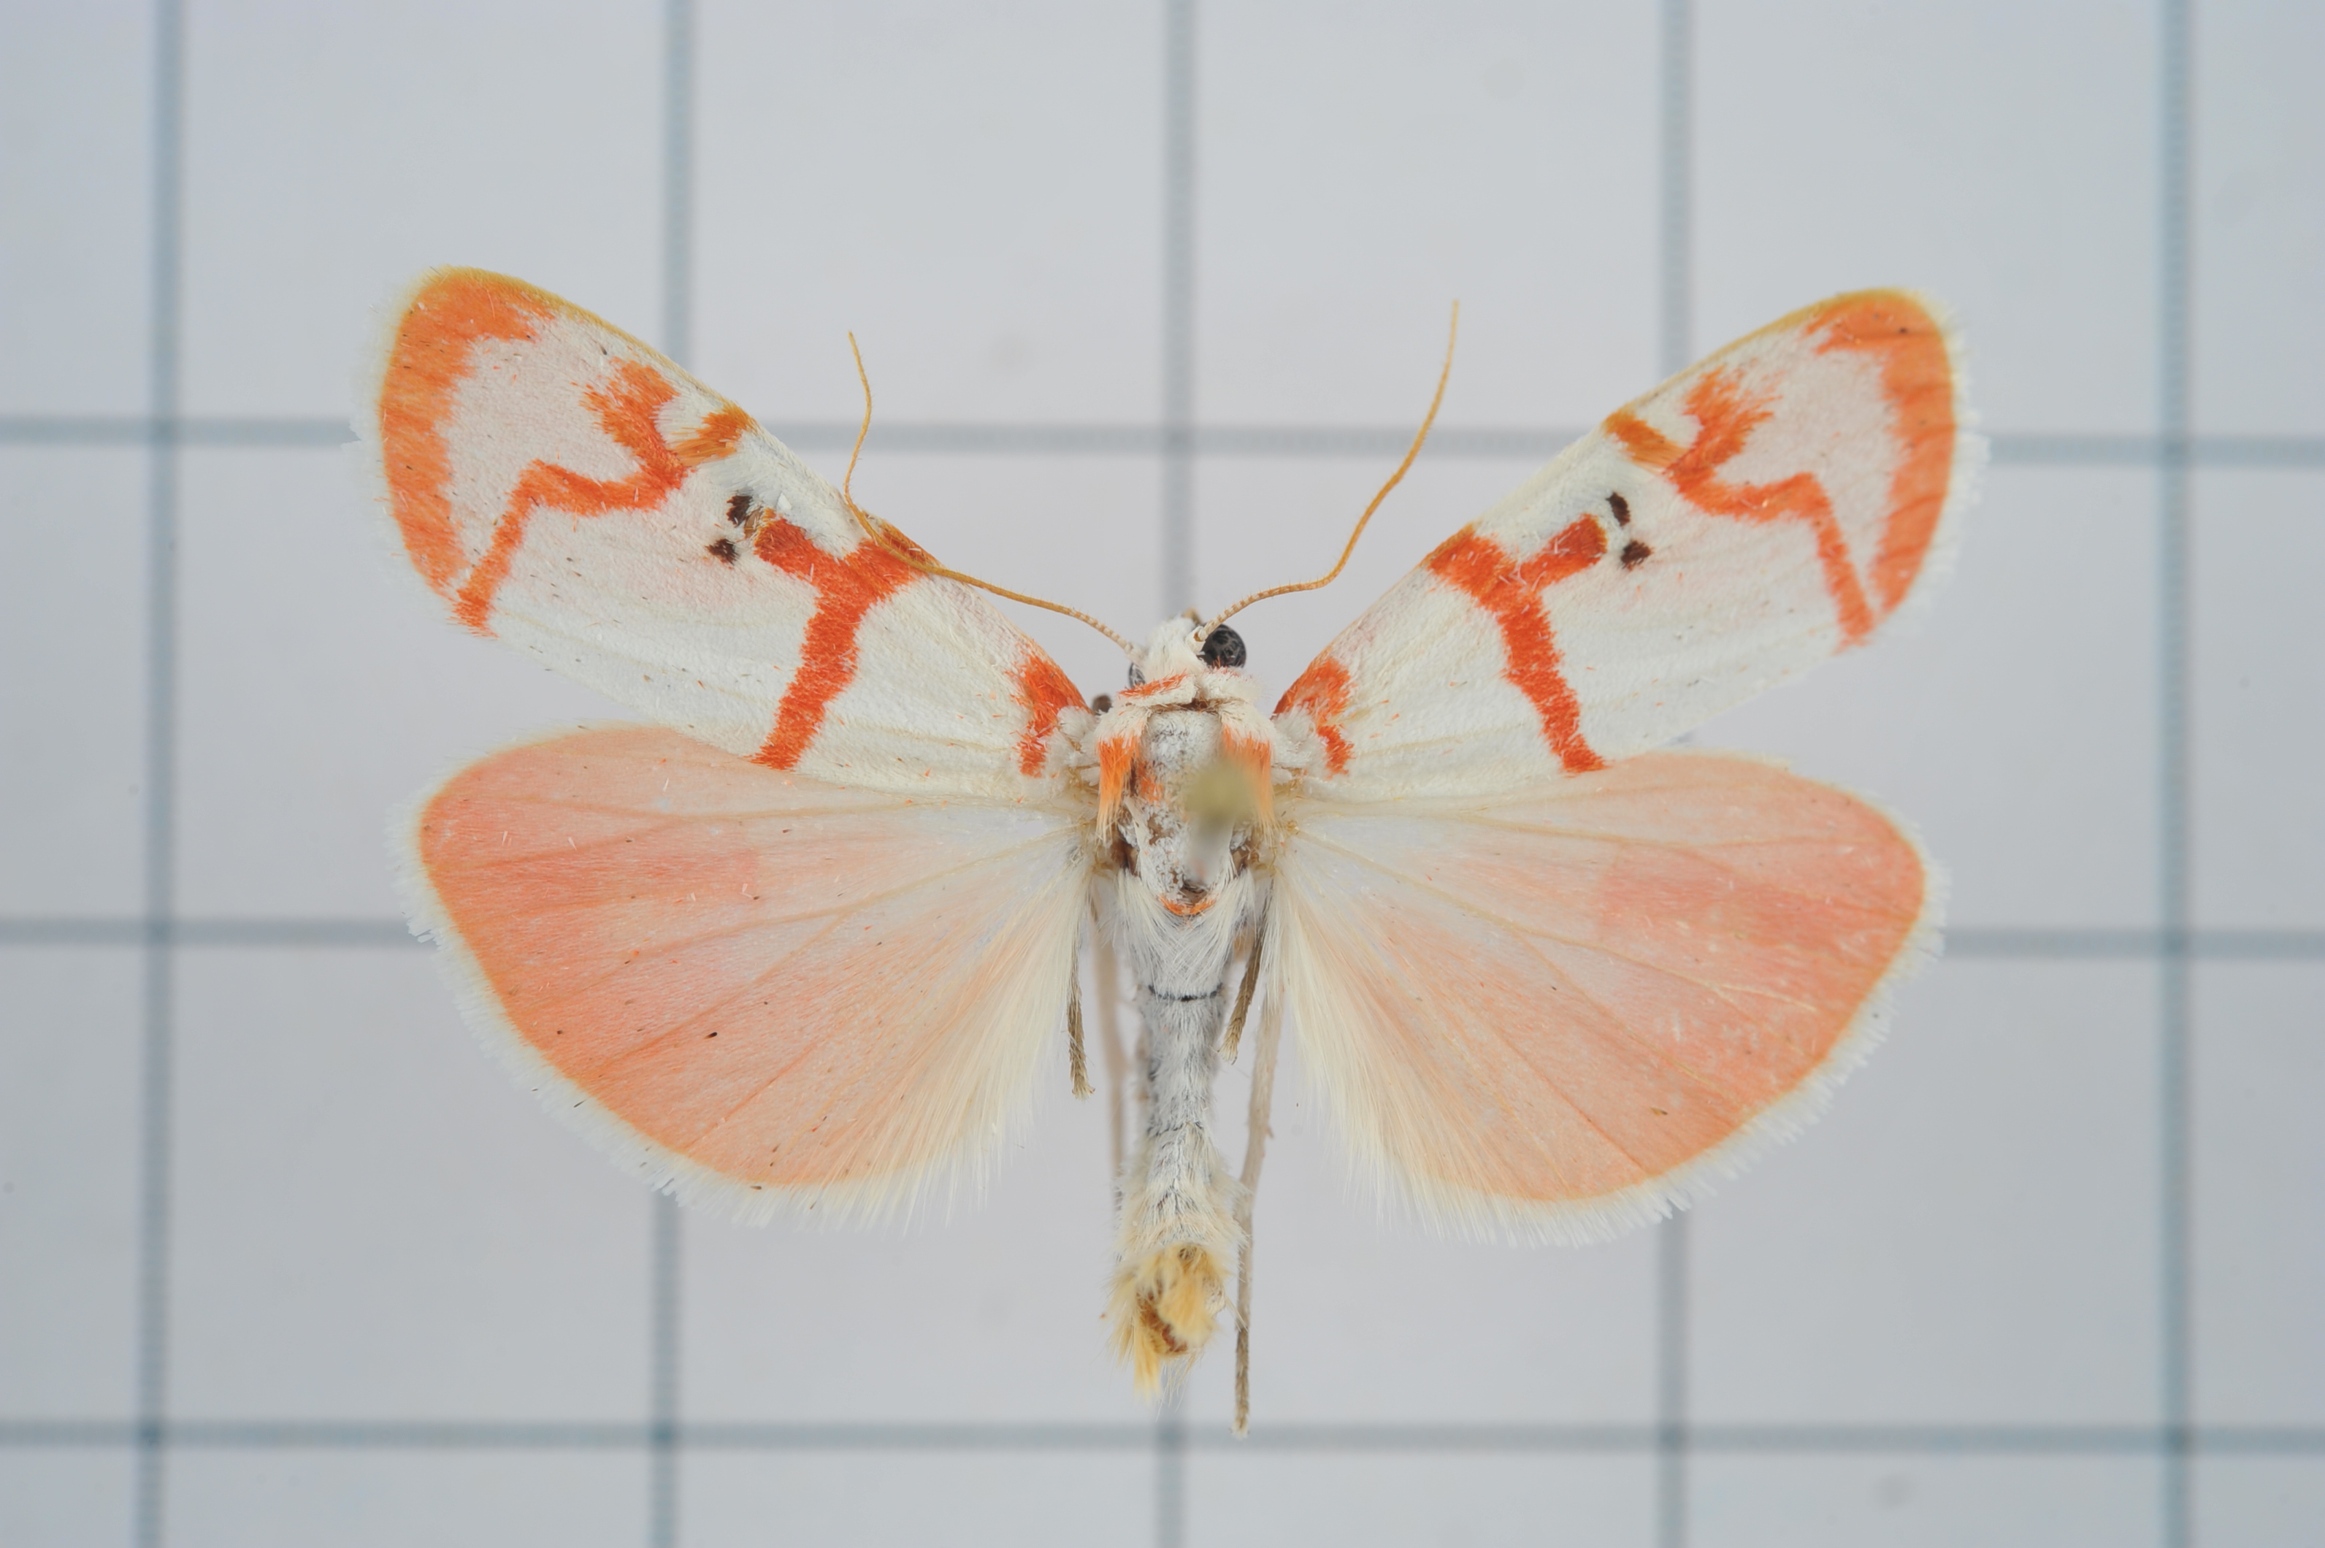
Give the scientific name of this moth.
Cyana hamata hamata
